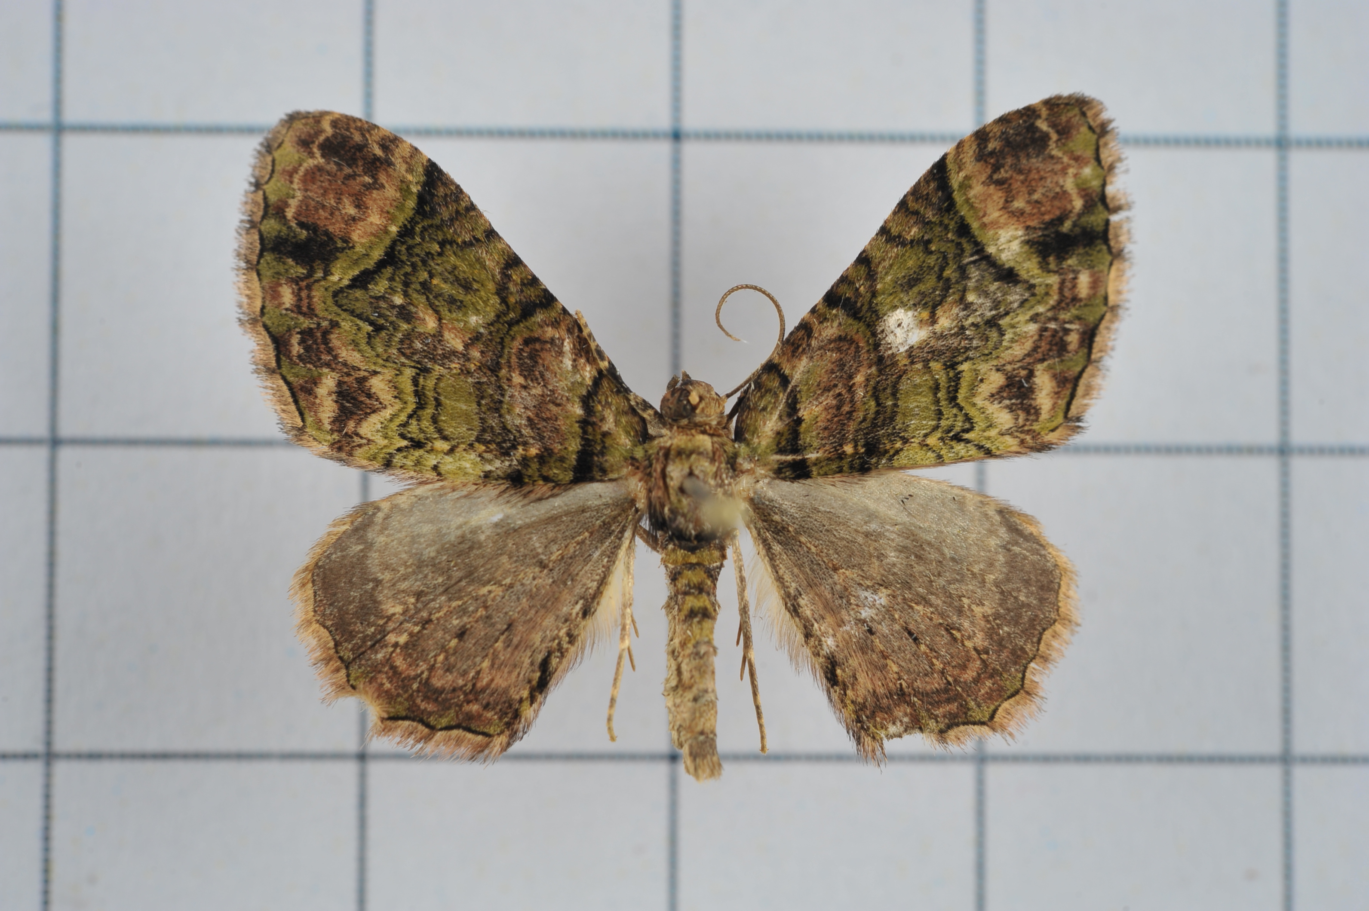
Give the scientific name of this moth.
Catarhoe obscura obscura
